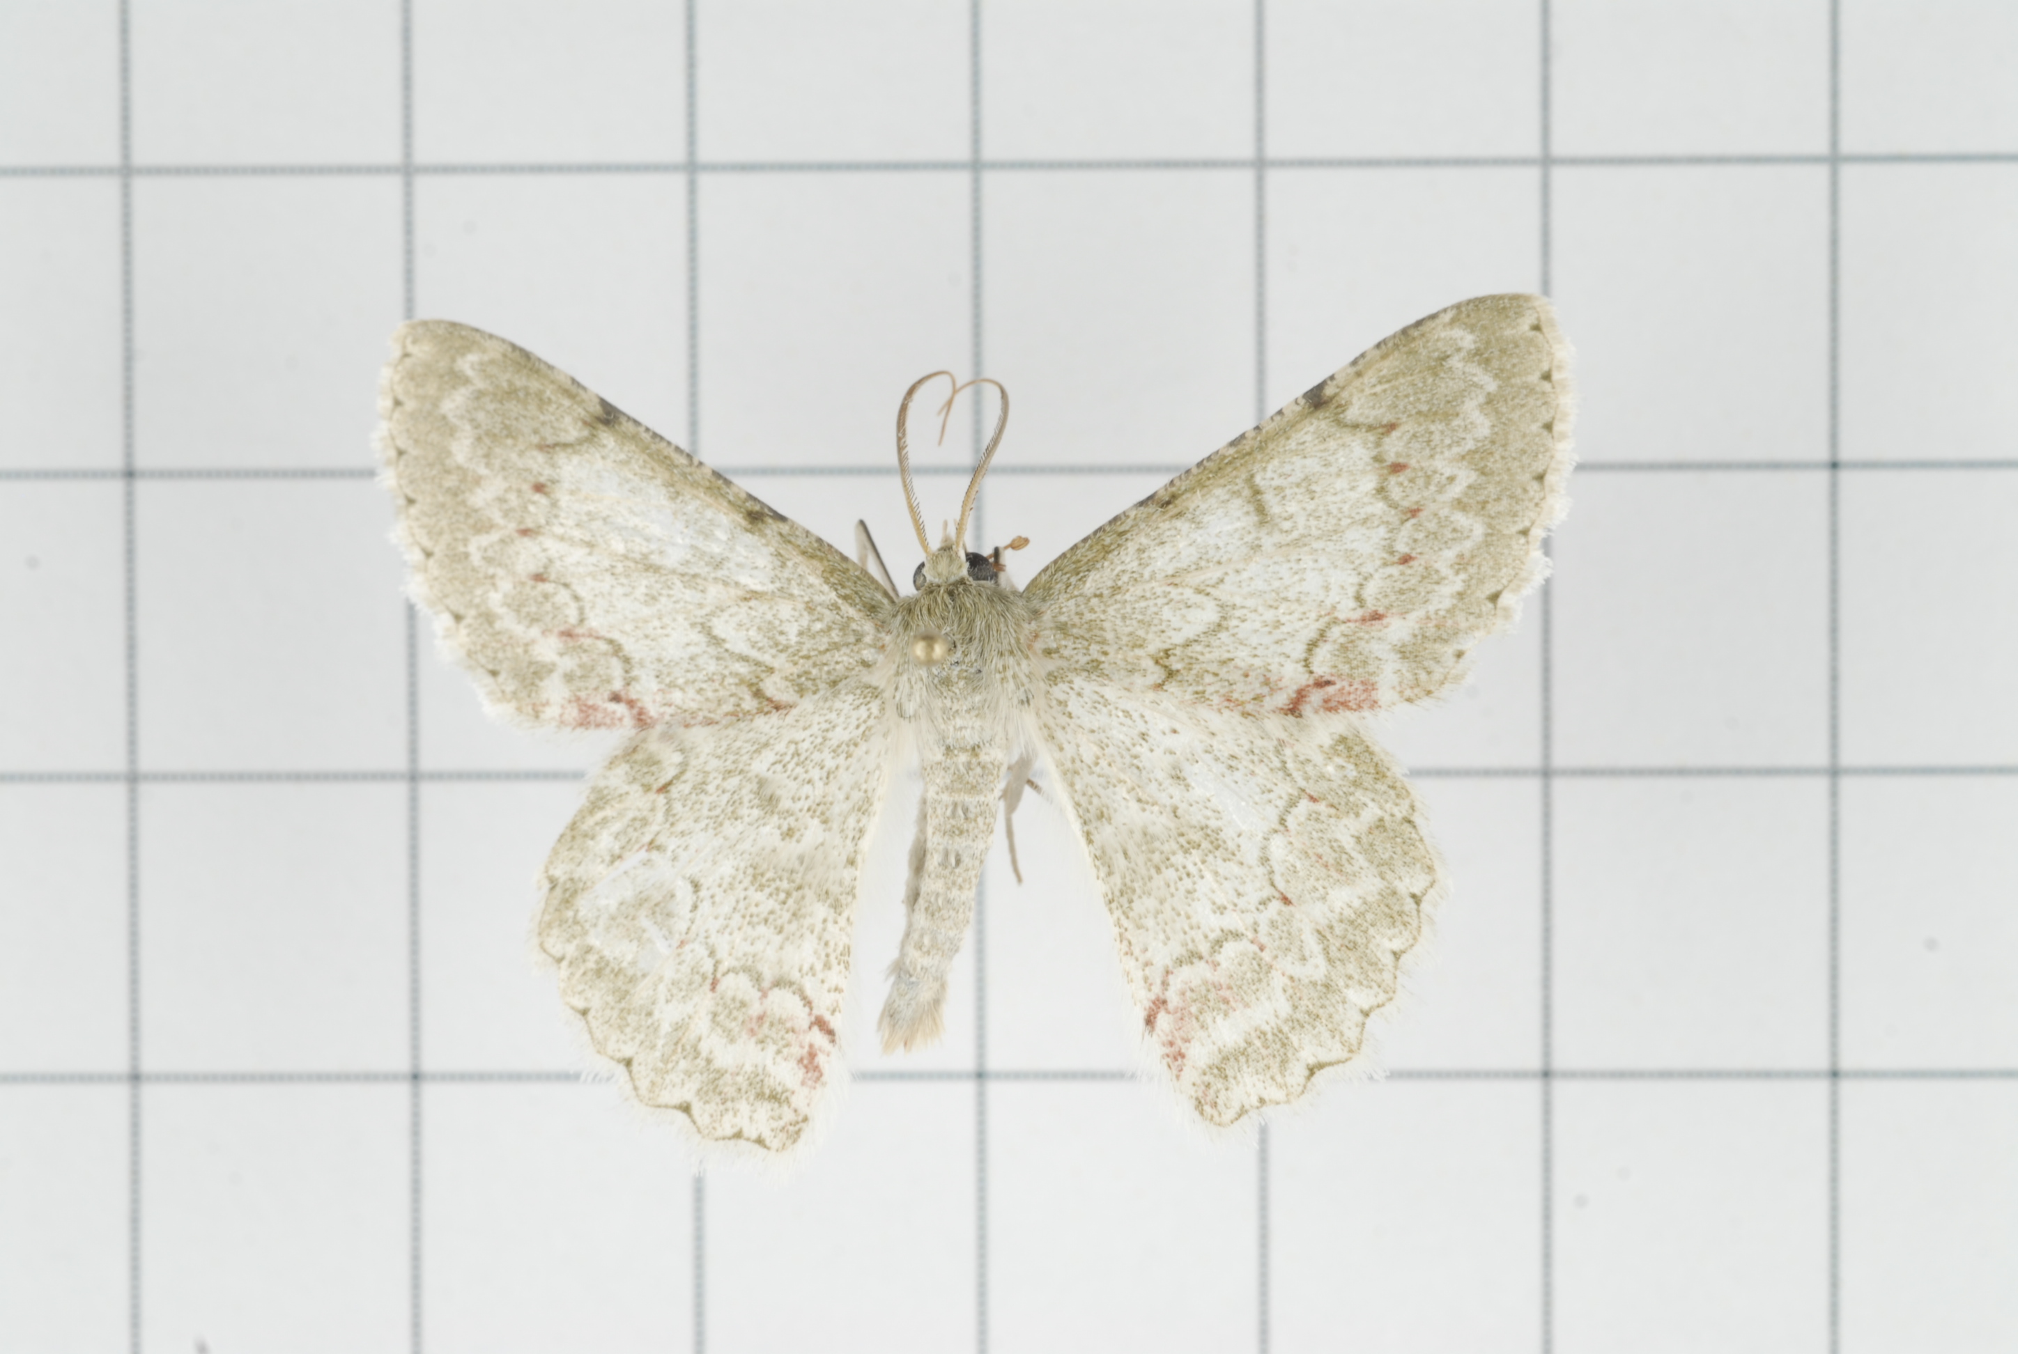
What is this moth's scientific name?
Pingasa secreta
